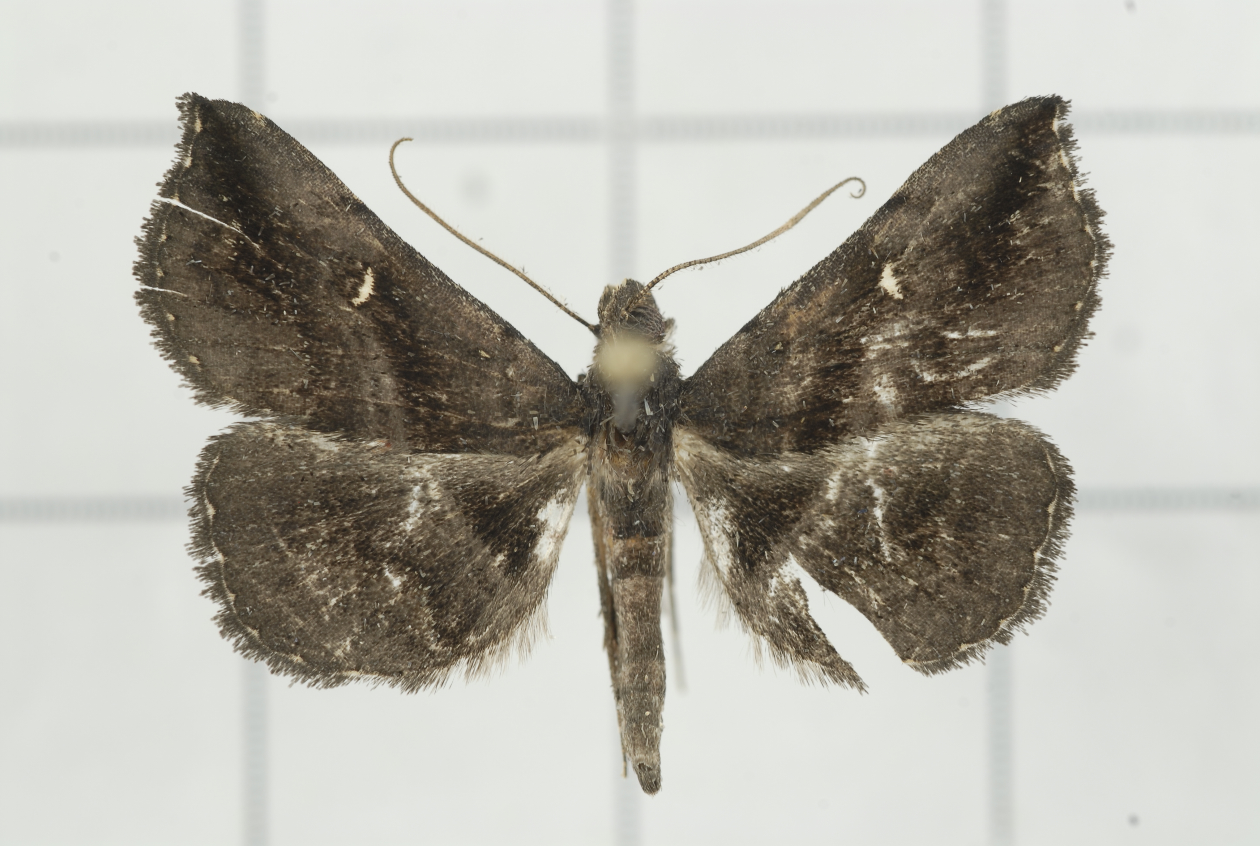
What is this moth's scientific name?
Hadennia mysalis
